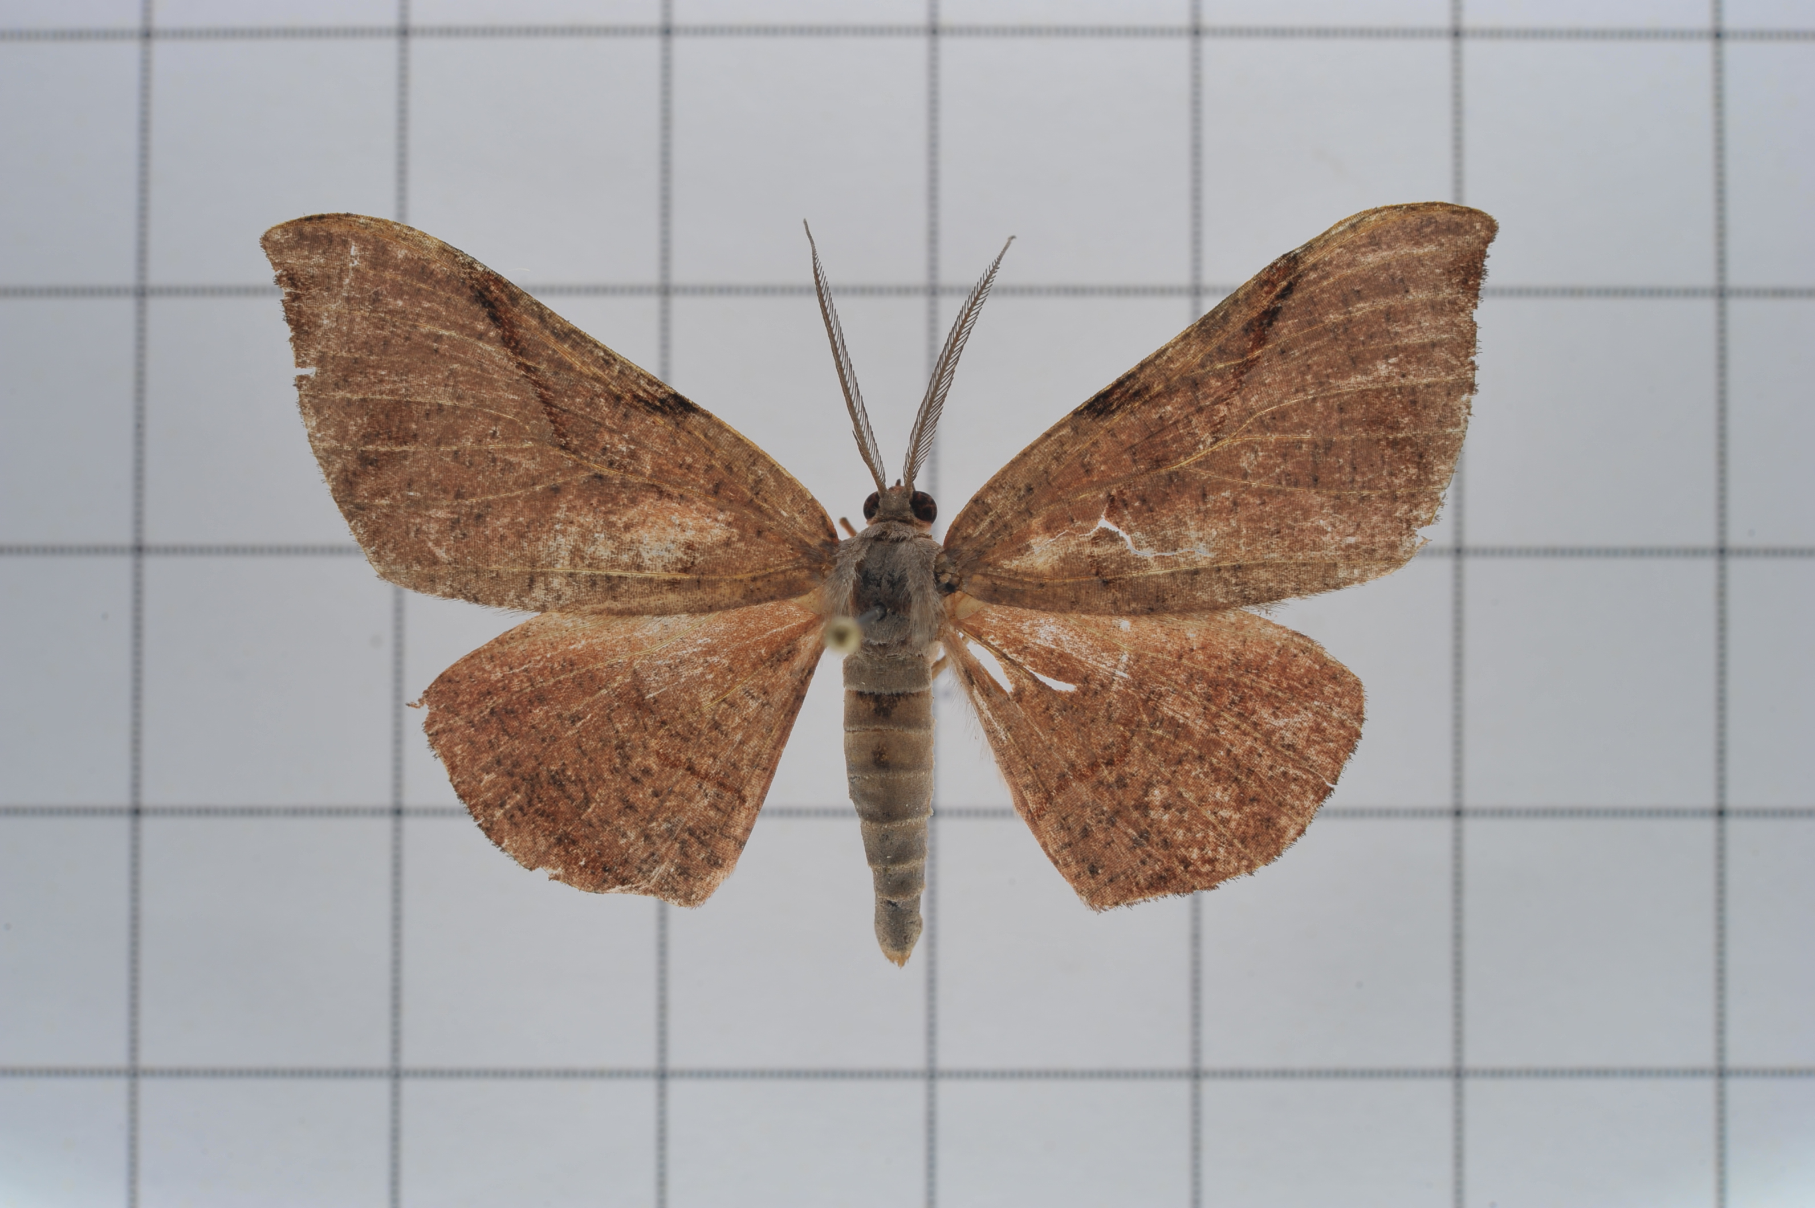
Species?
Hypochrosis baenzigeri
